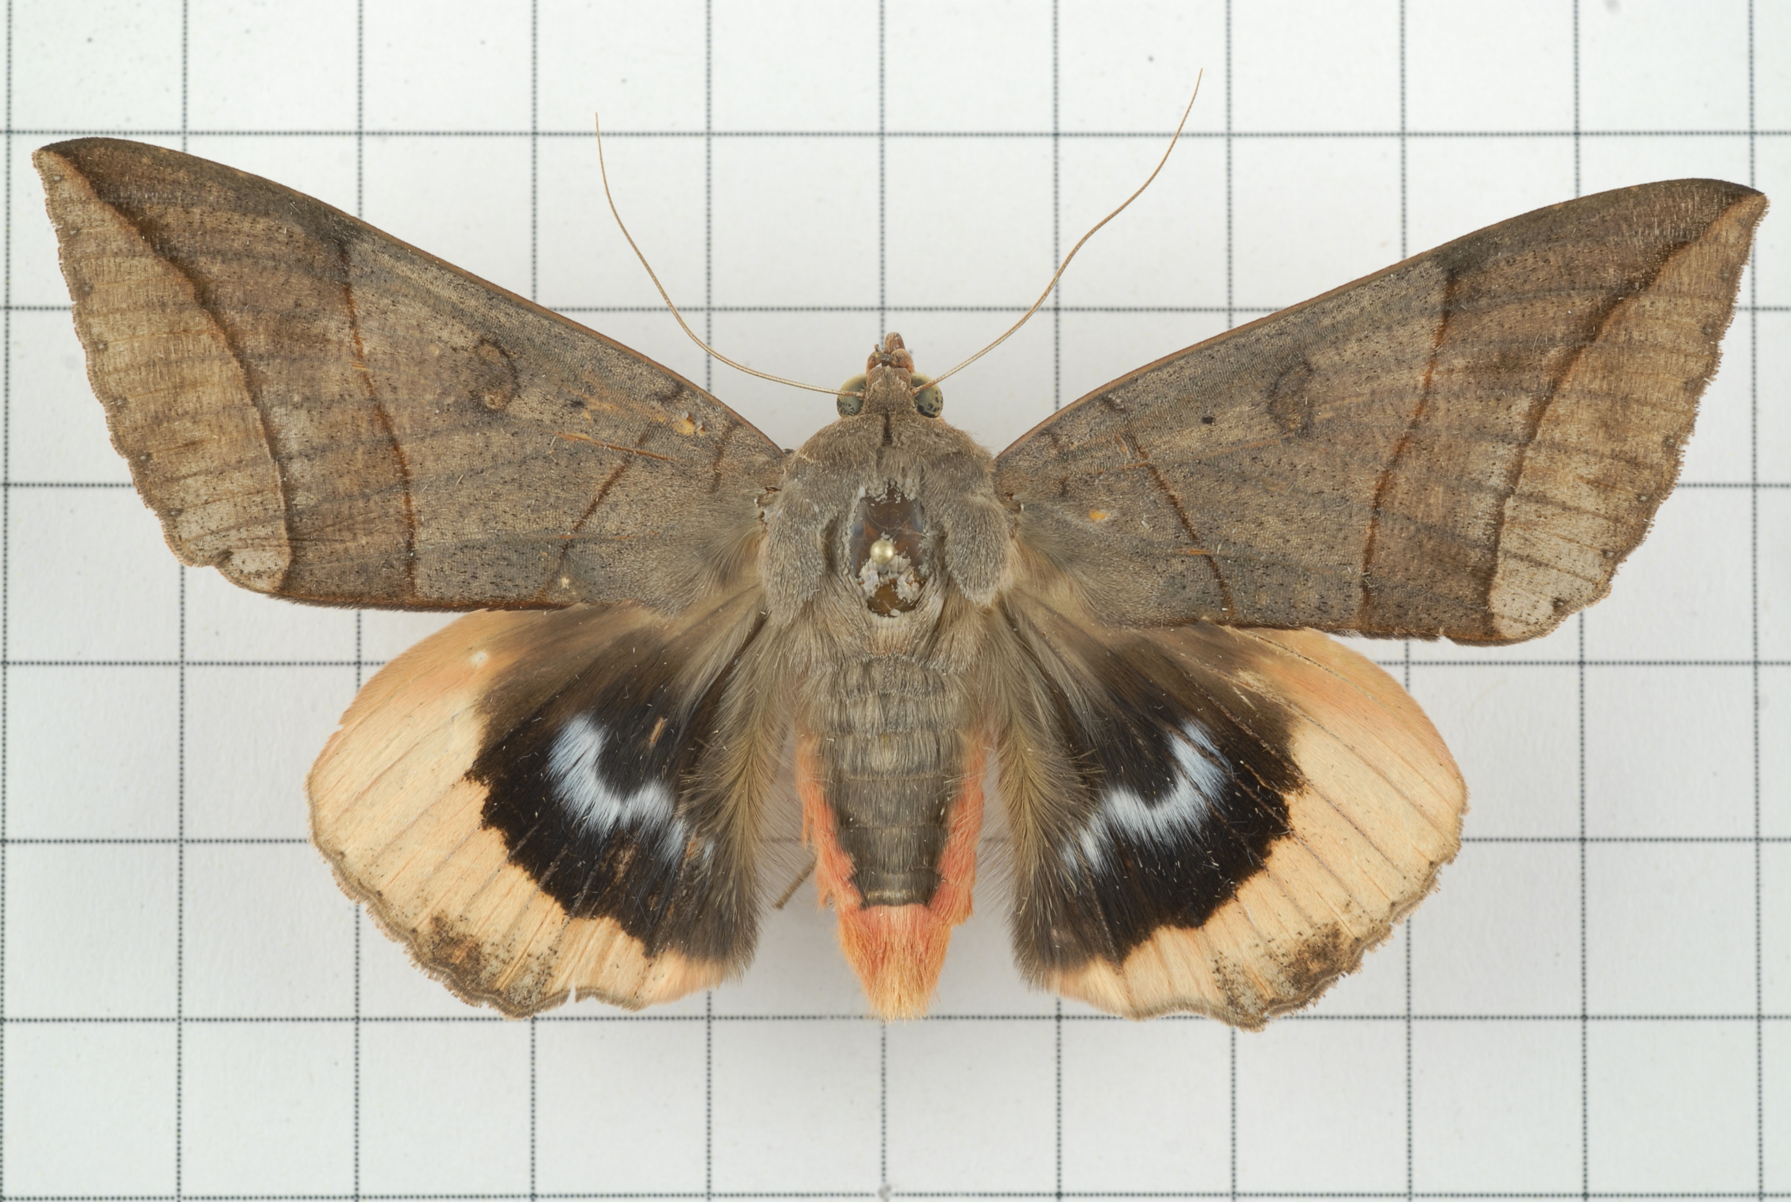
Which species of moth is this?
Thyas juno
